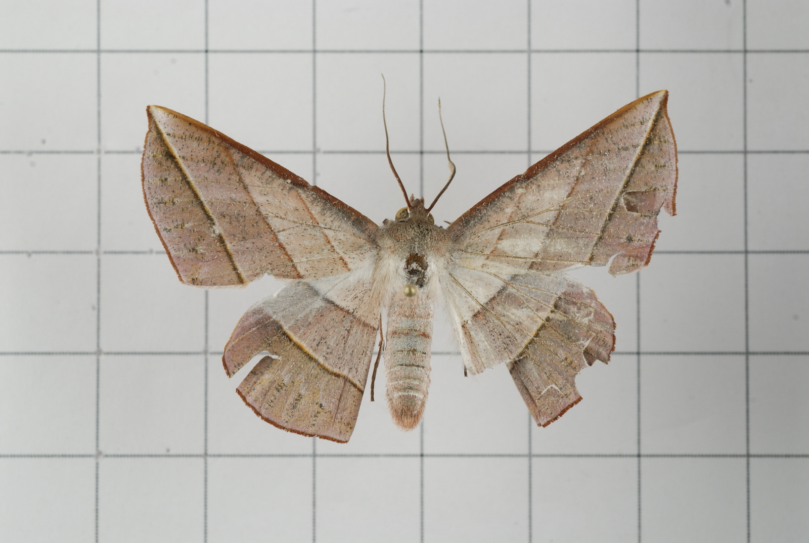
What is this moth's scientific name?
Sarcinodes yeni
